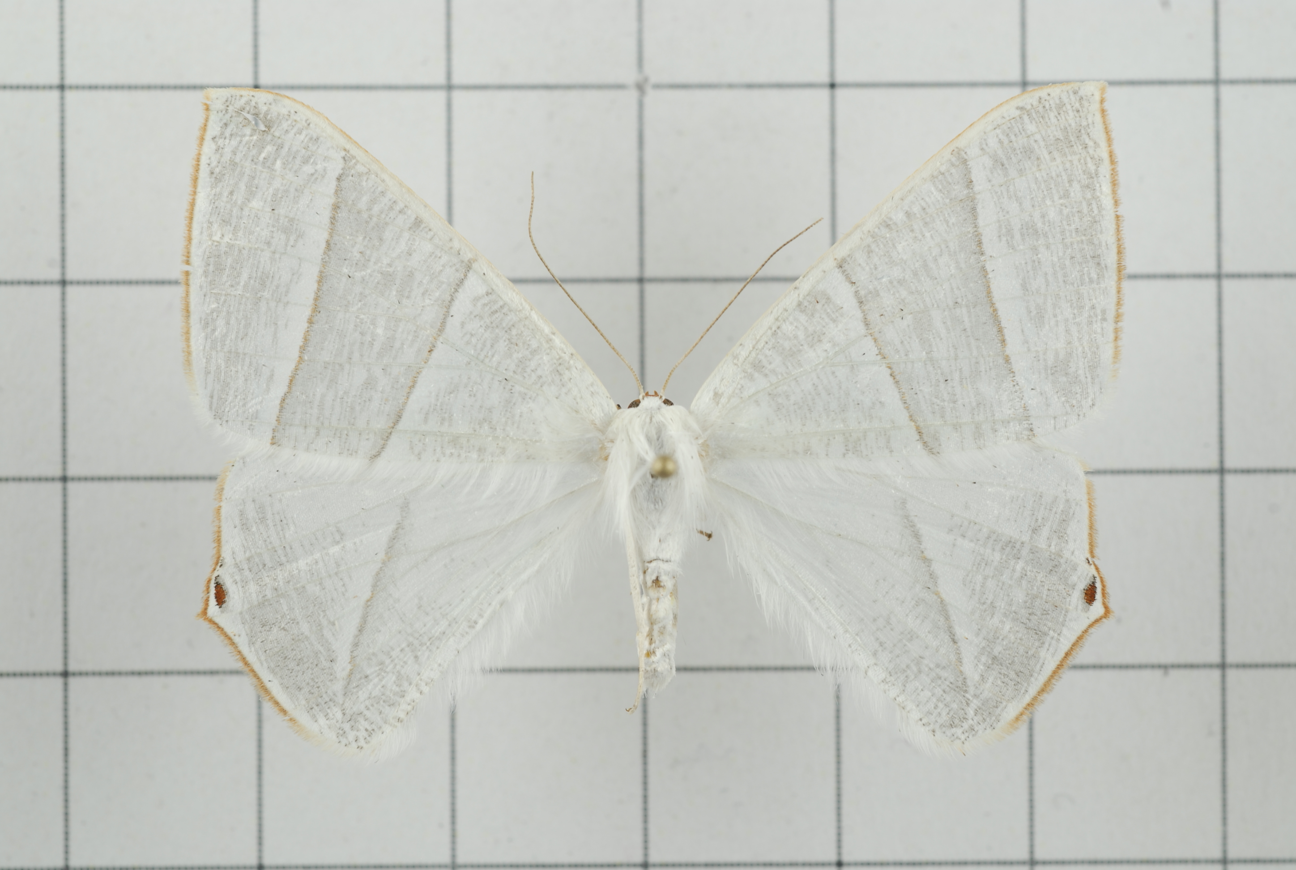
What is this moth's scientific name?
Ourapteryx caecata
